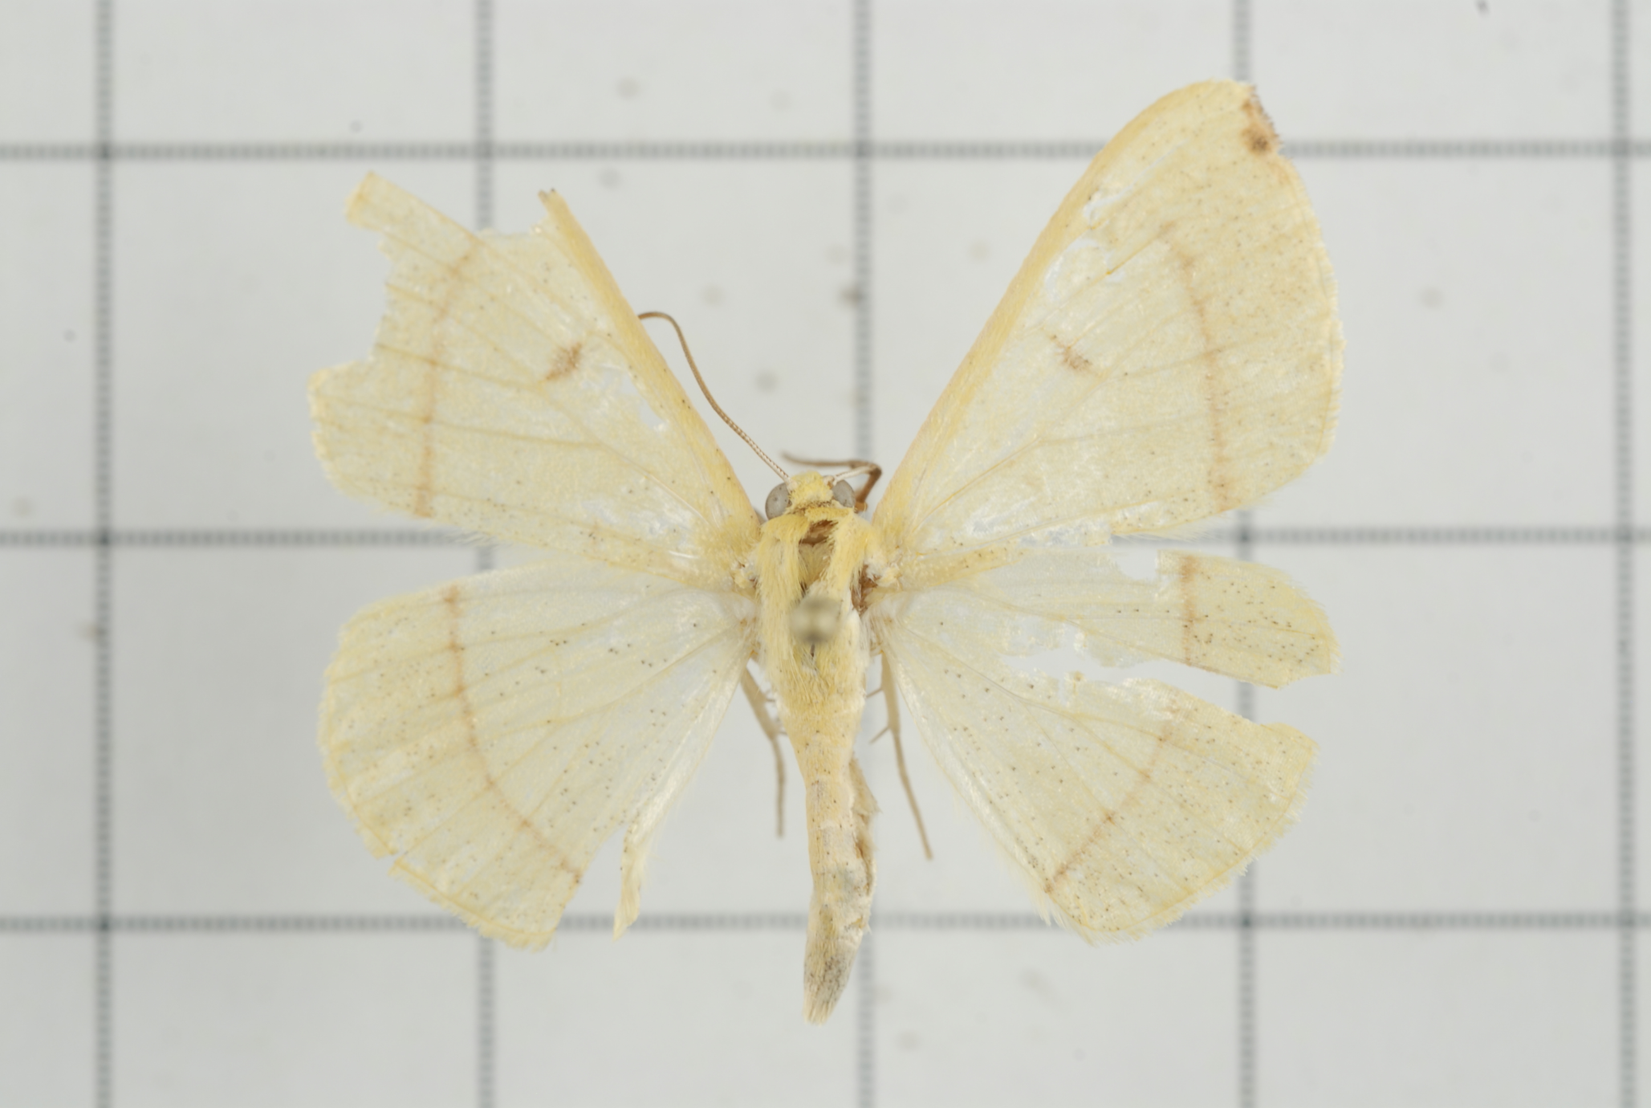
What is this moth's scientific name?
Eilicrinia flava
